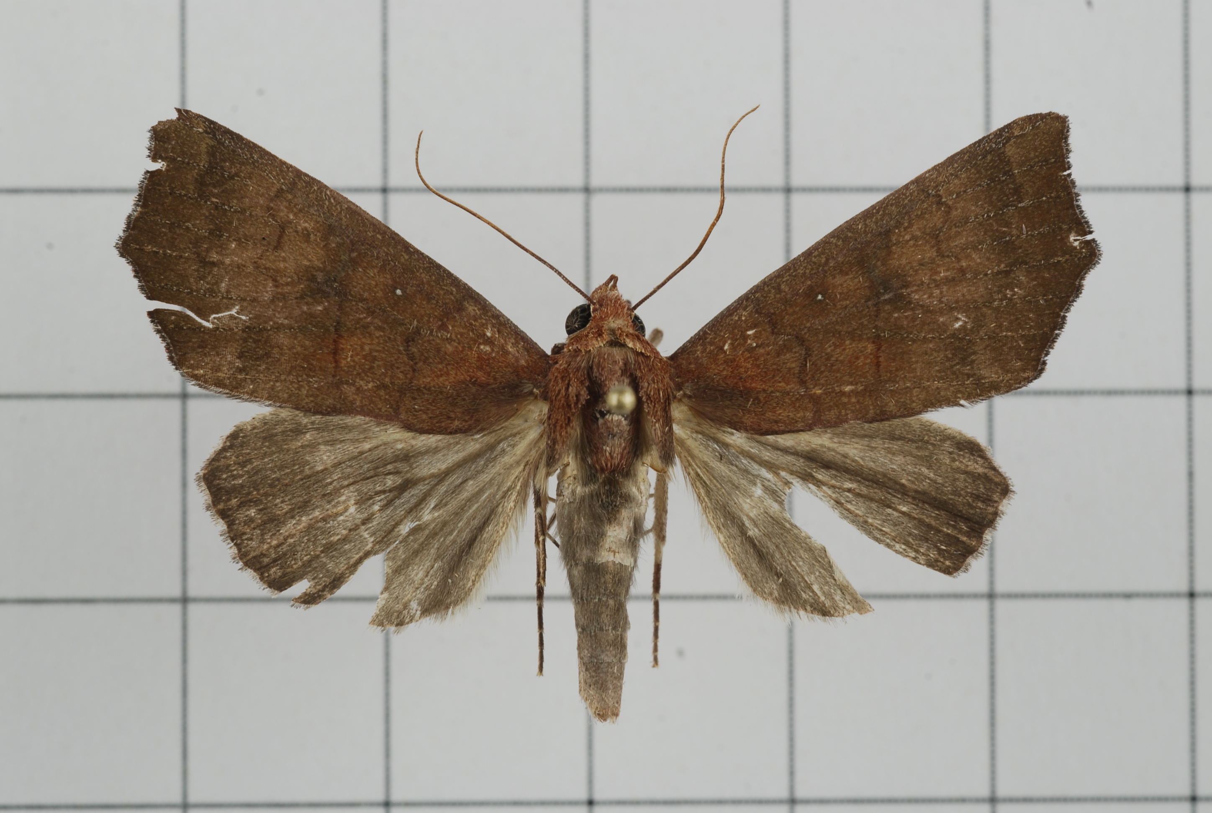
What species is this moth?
Rusicada privata
